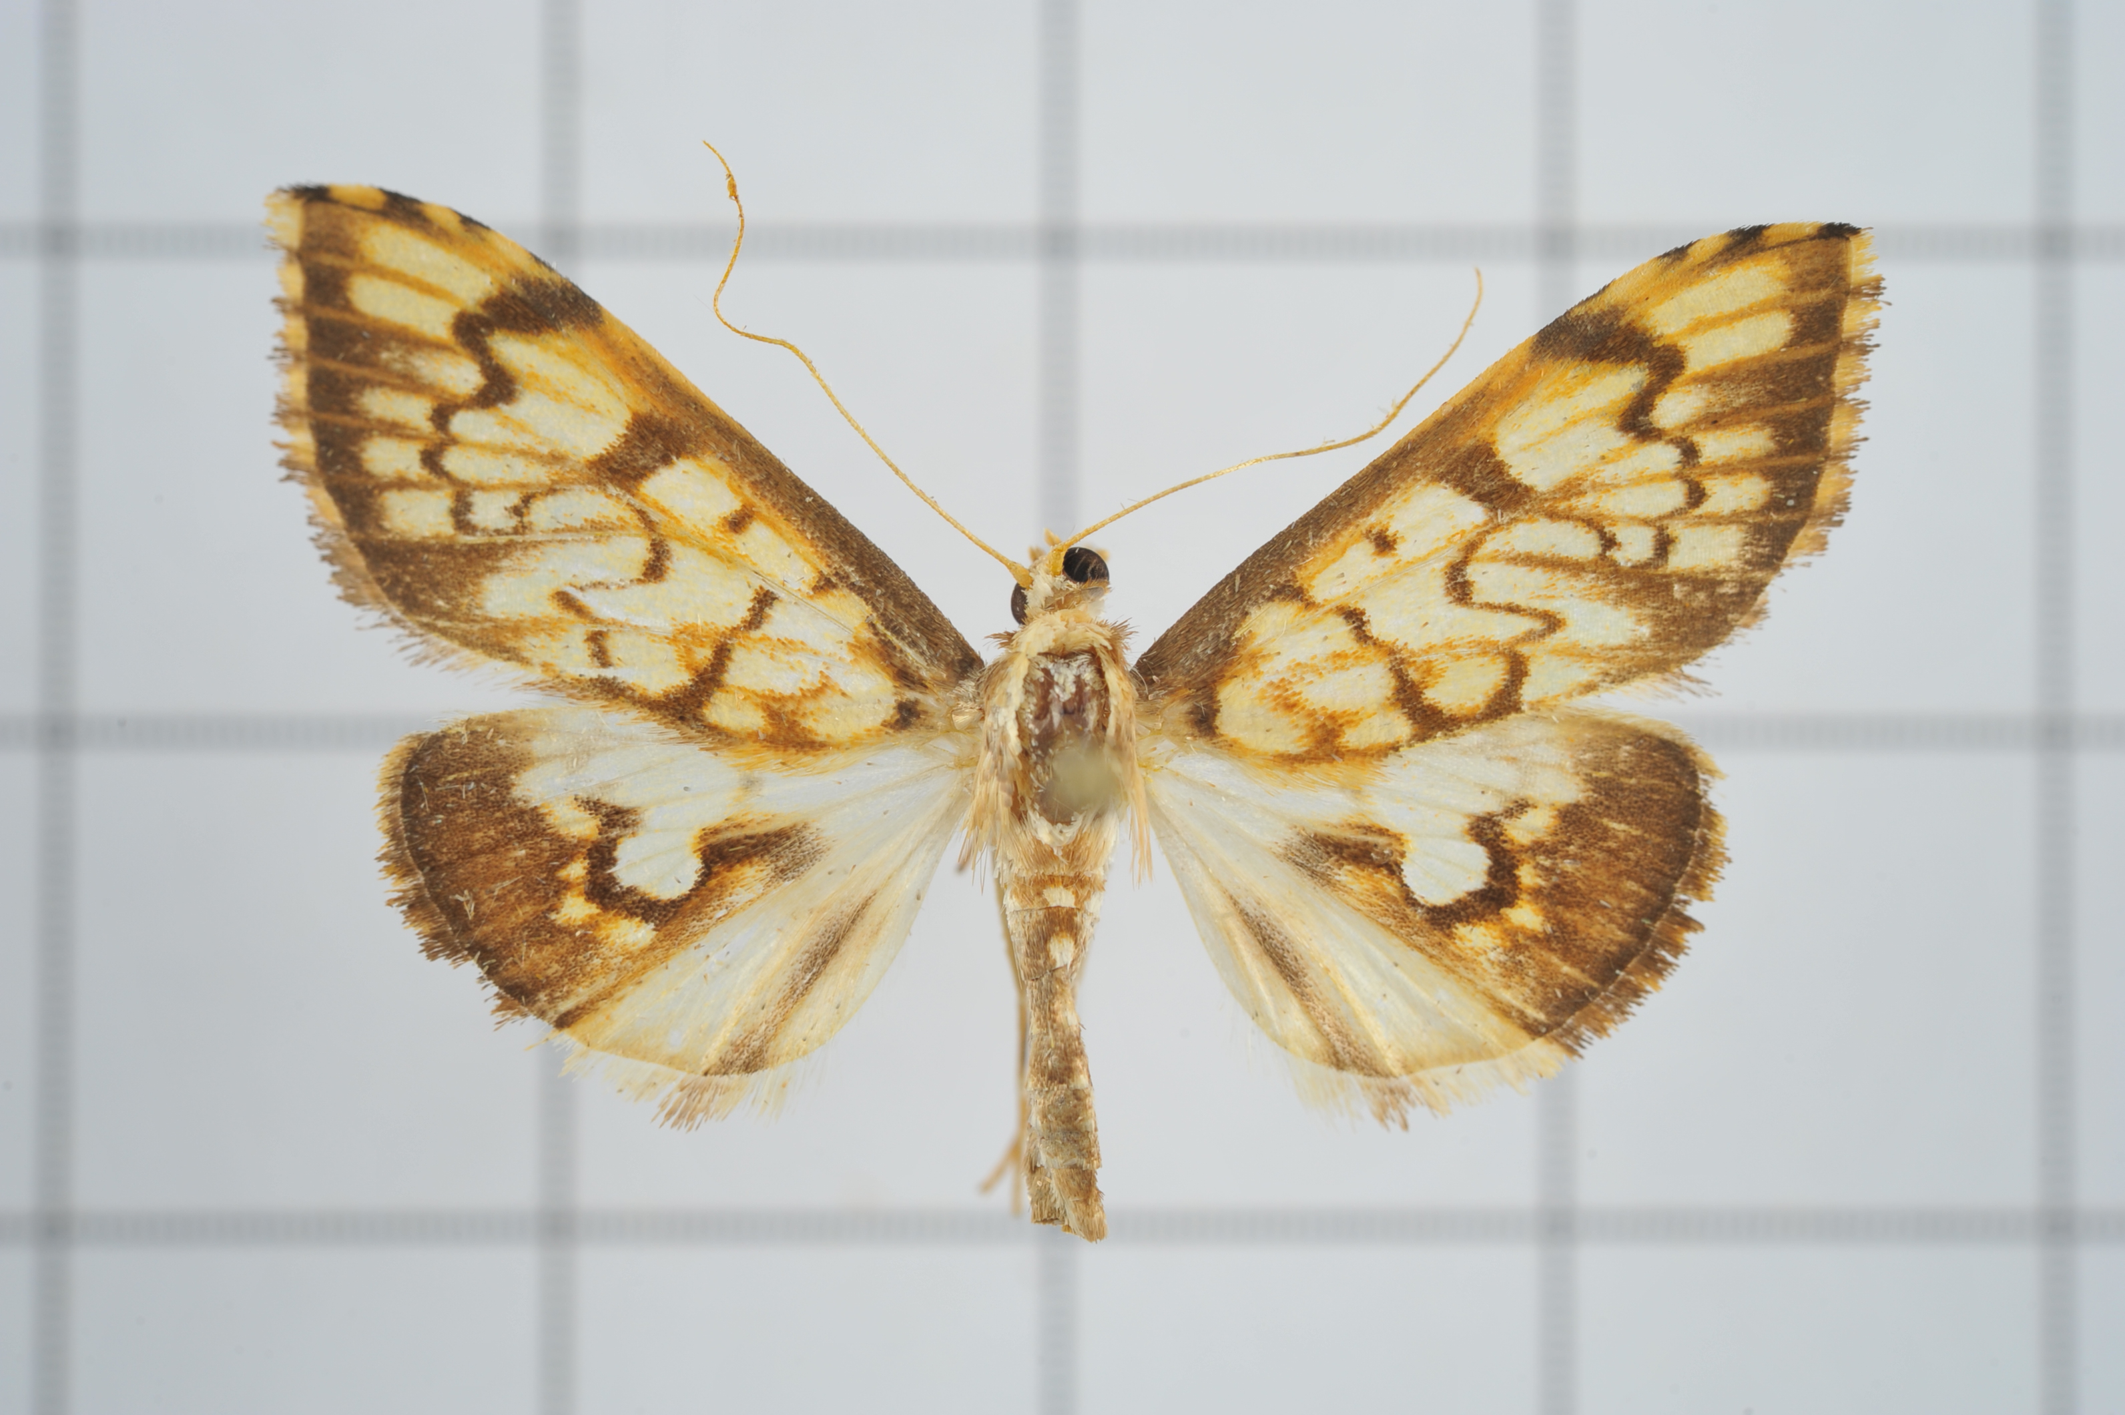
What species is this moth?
Neoanalthes nebulalis
